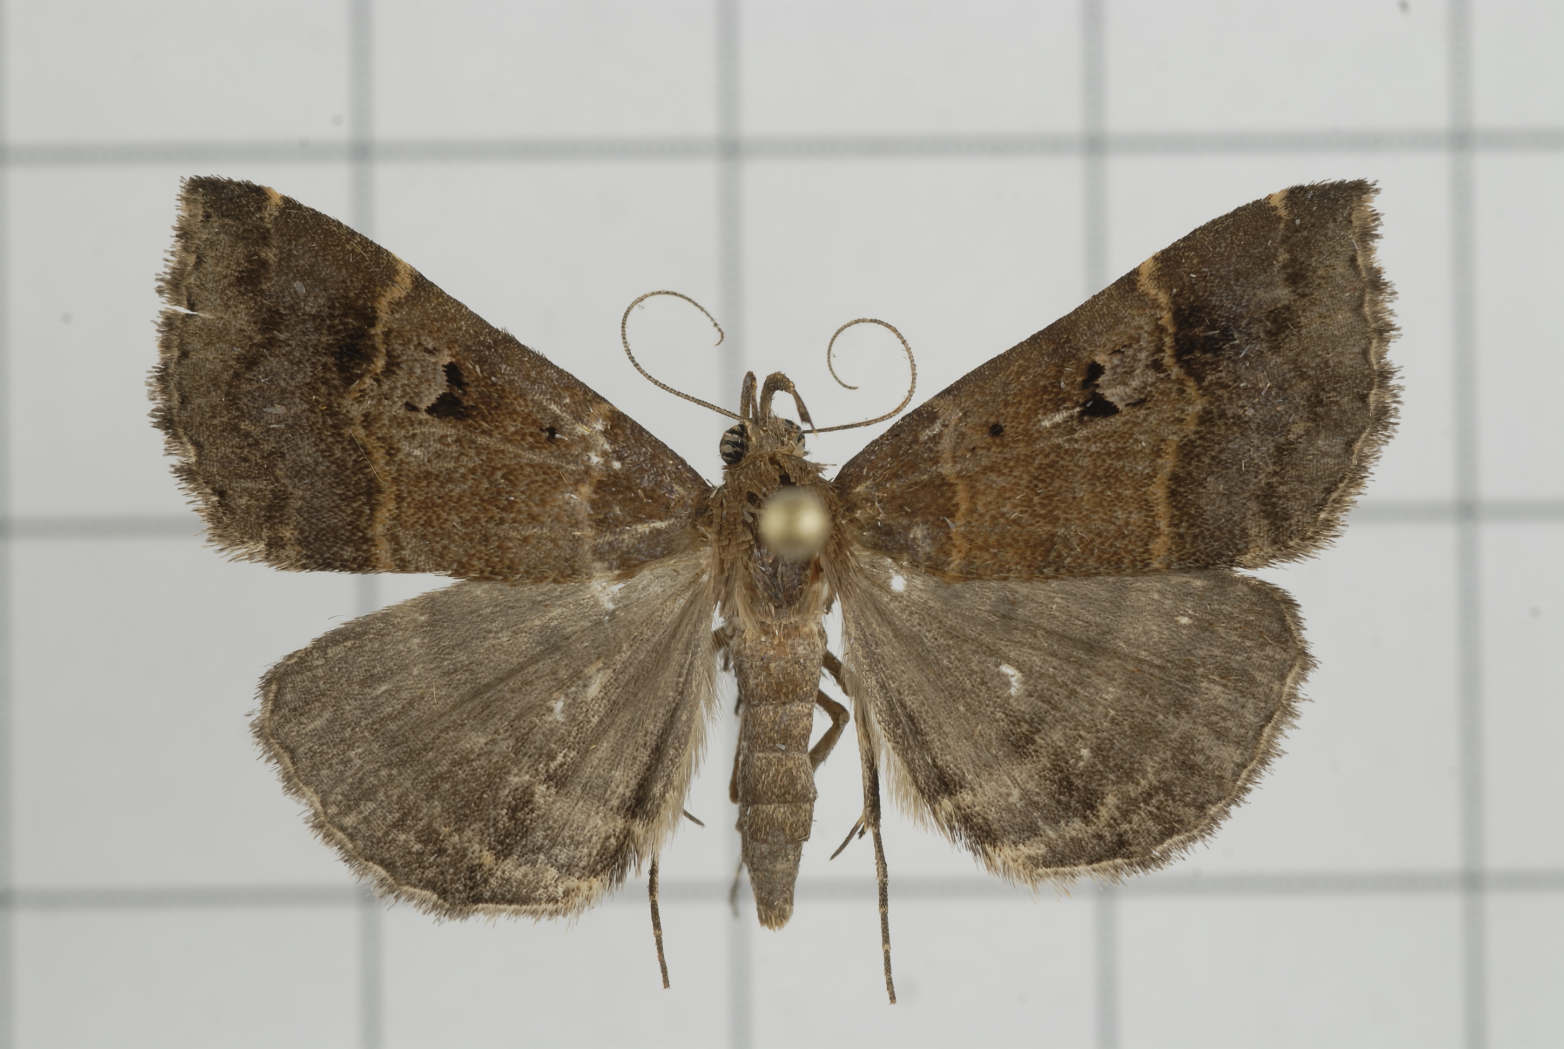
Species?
Bertula hadenalis
